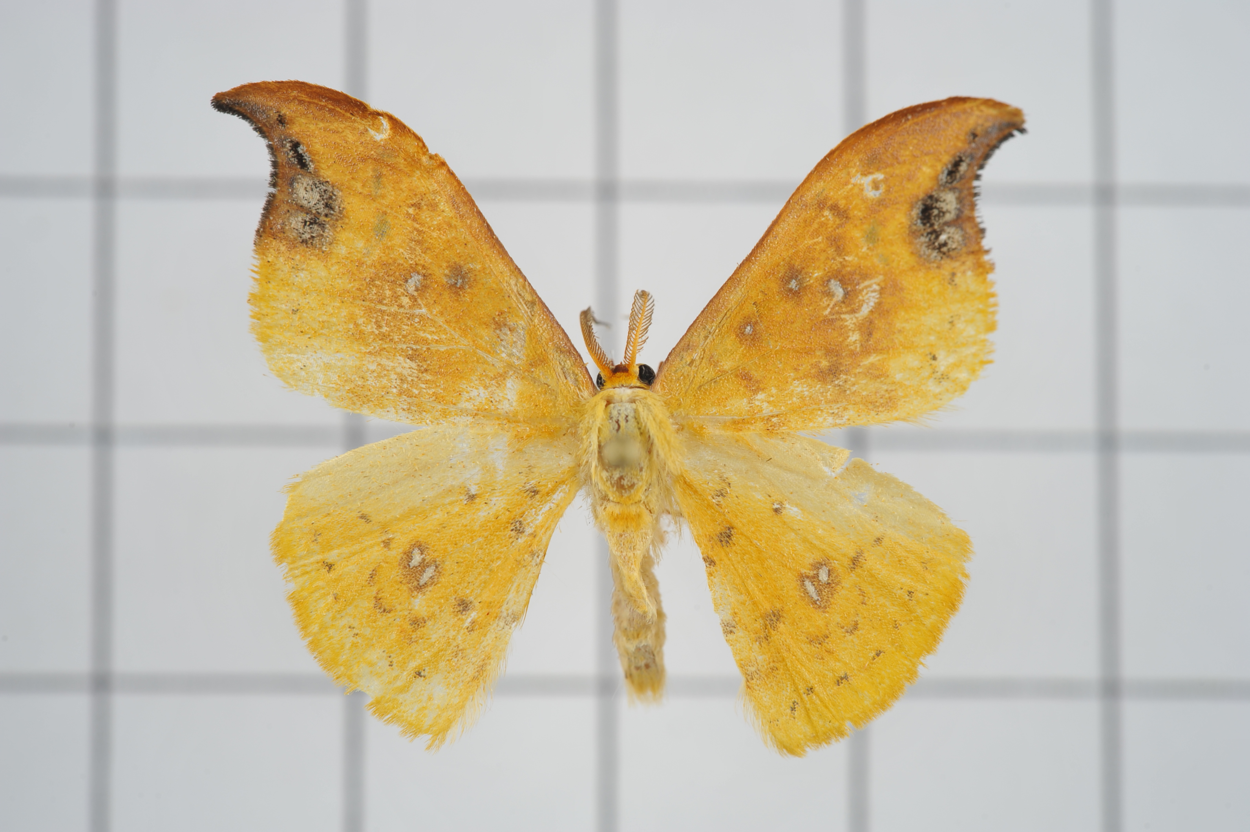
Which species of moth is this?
Tridrepana unispina
